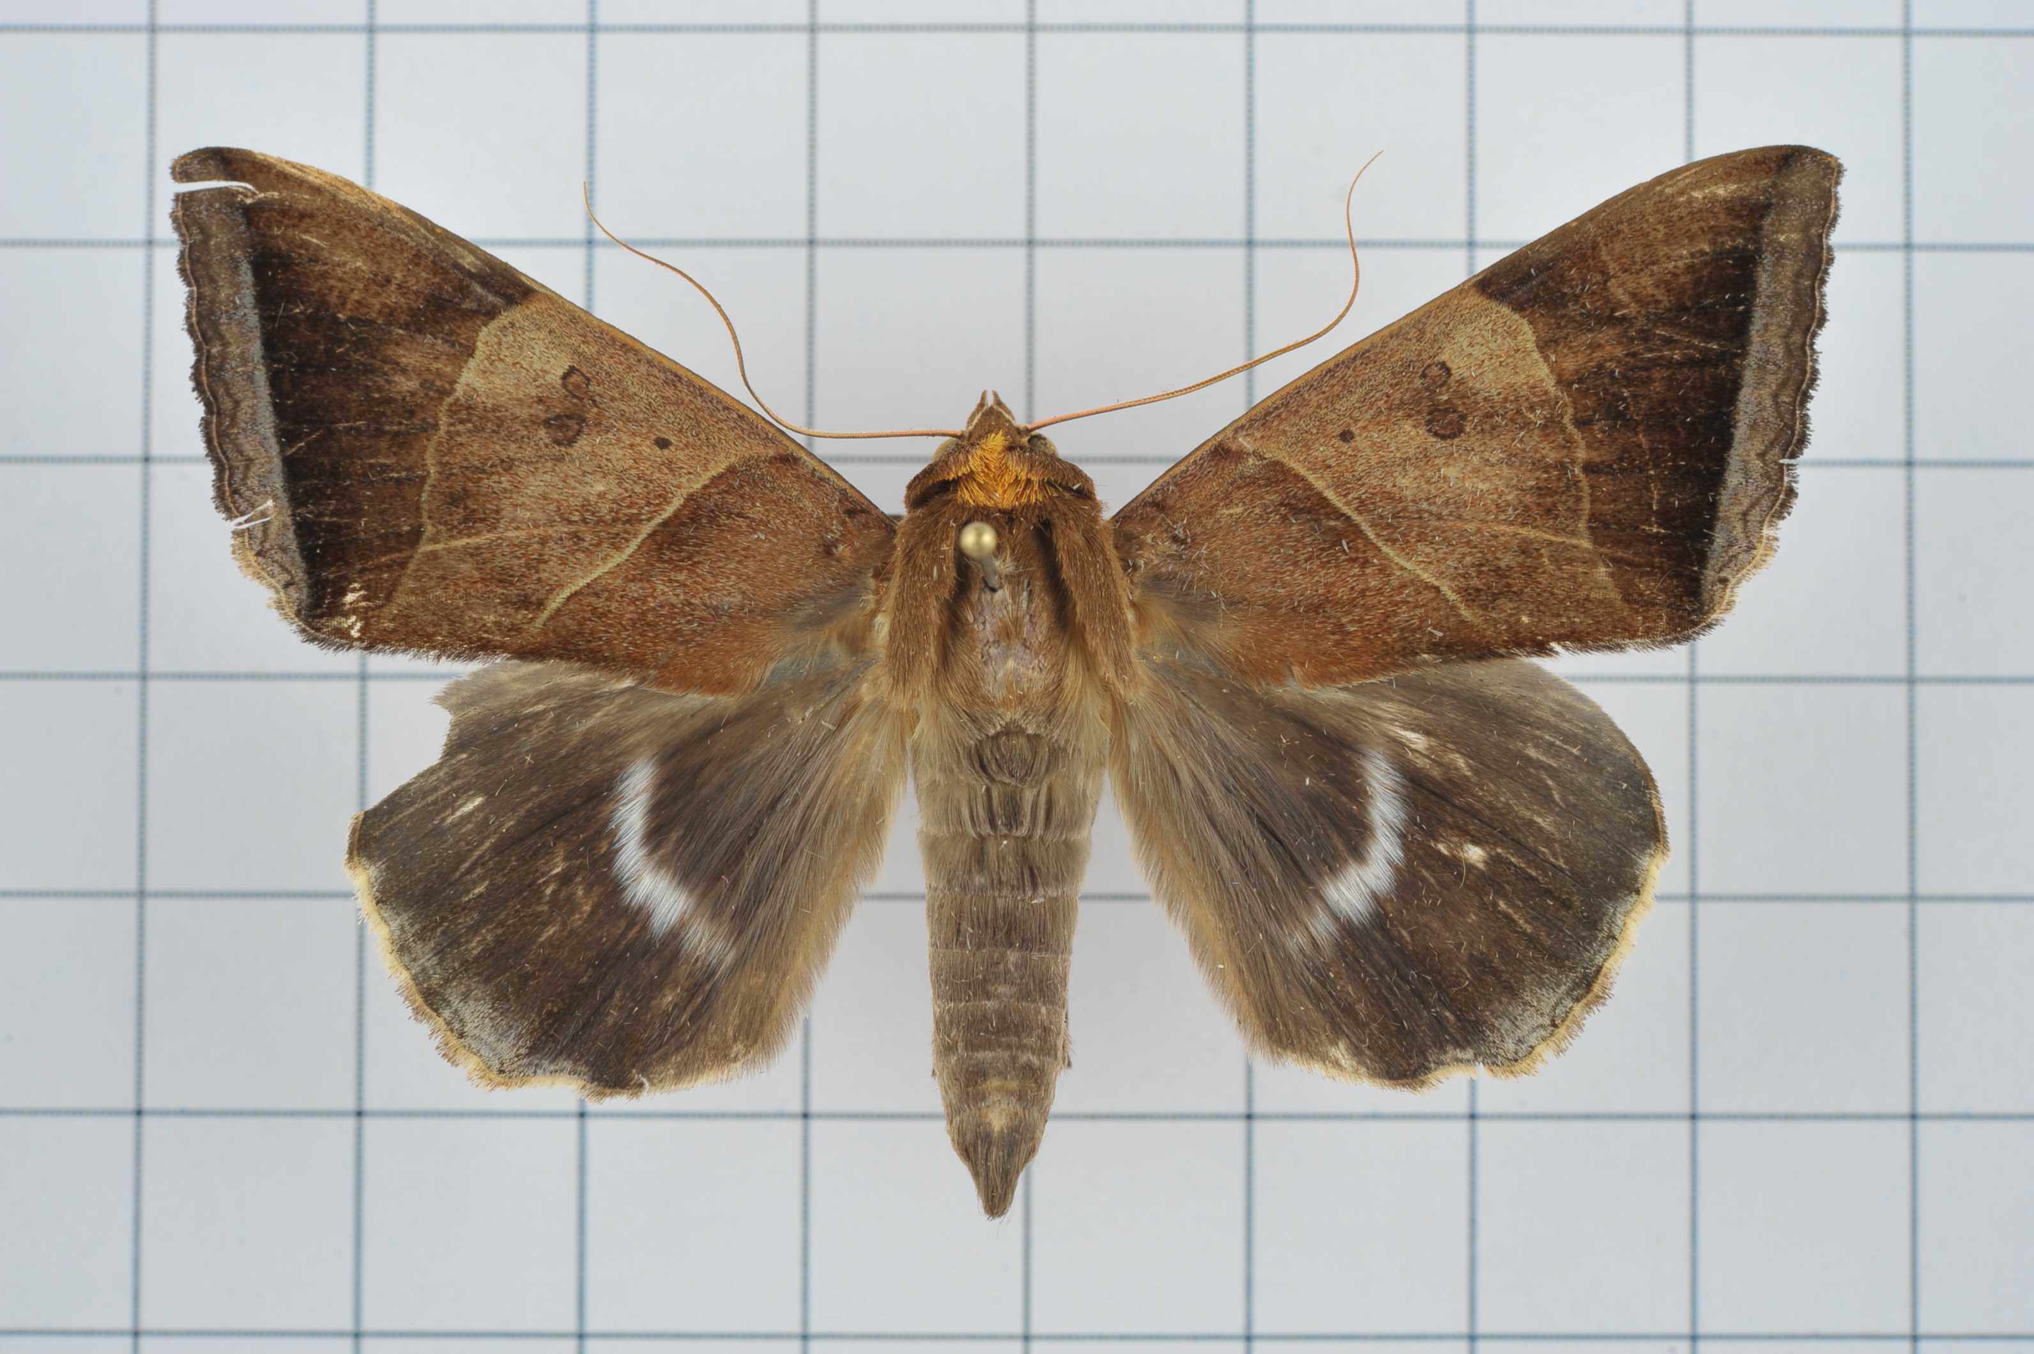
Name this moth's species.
Artena dotata
